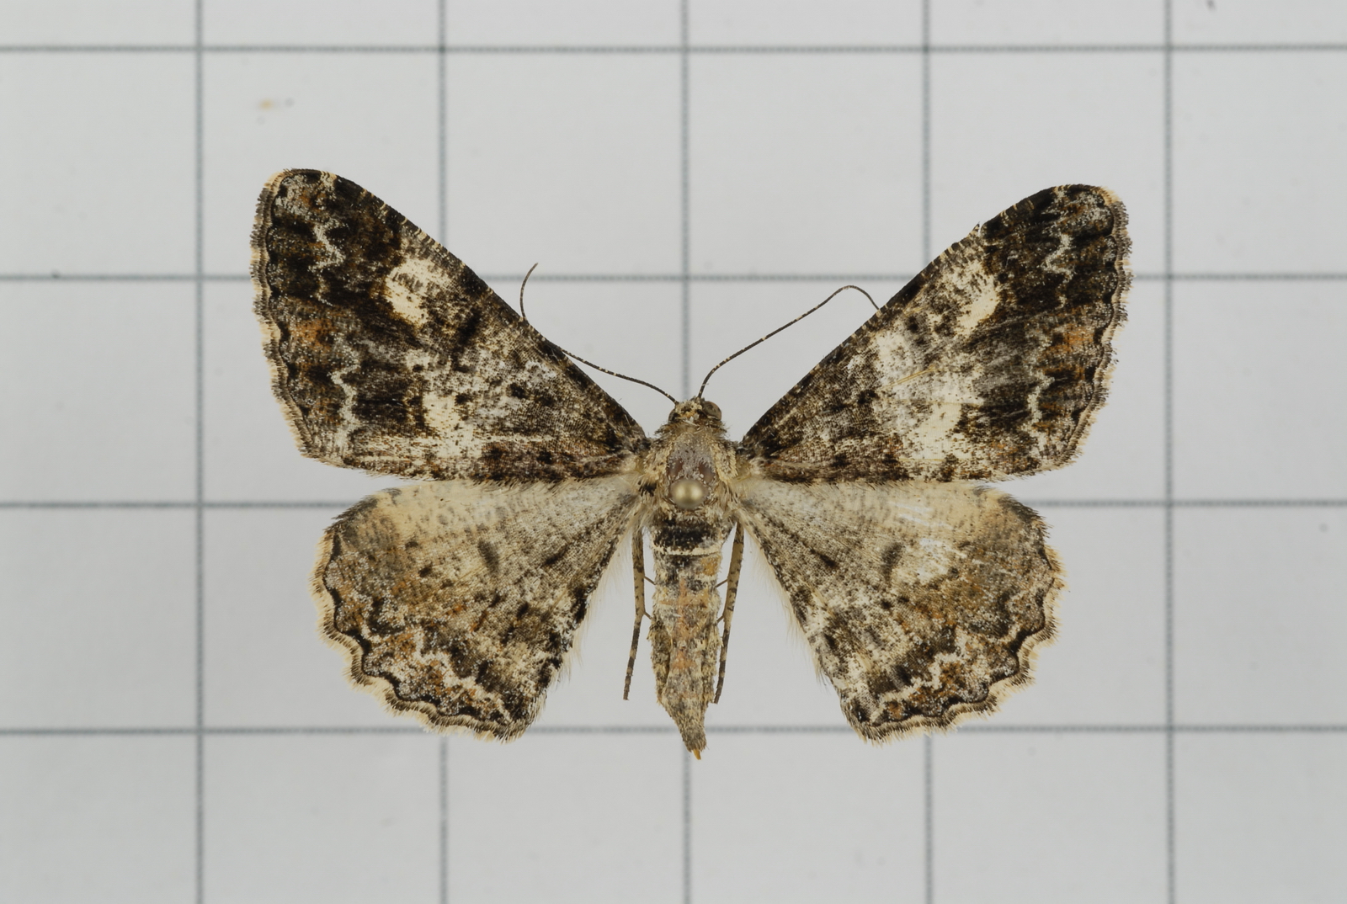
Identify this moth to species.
Alcis taiwanovariegata
